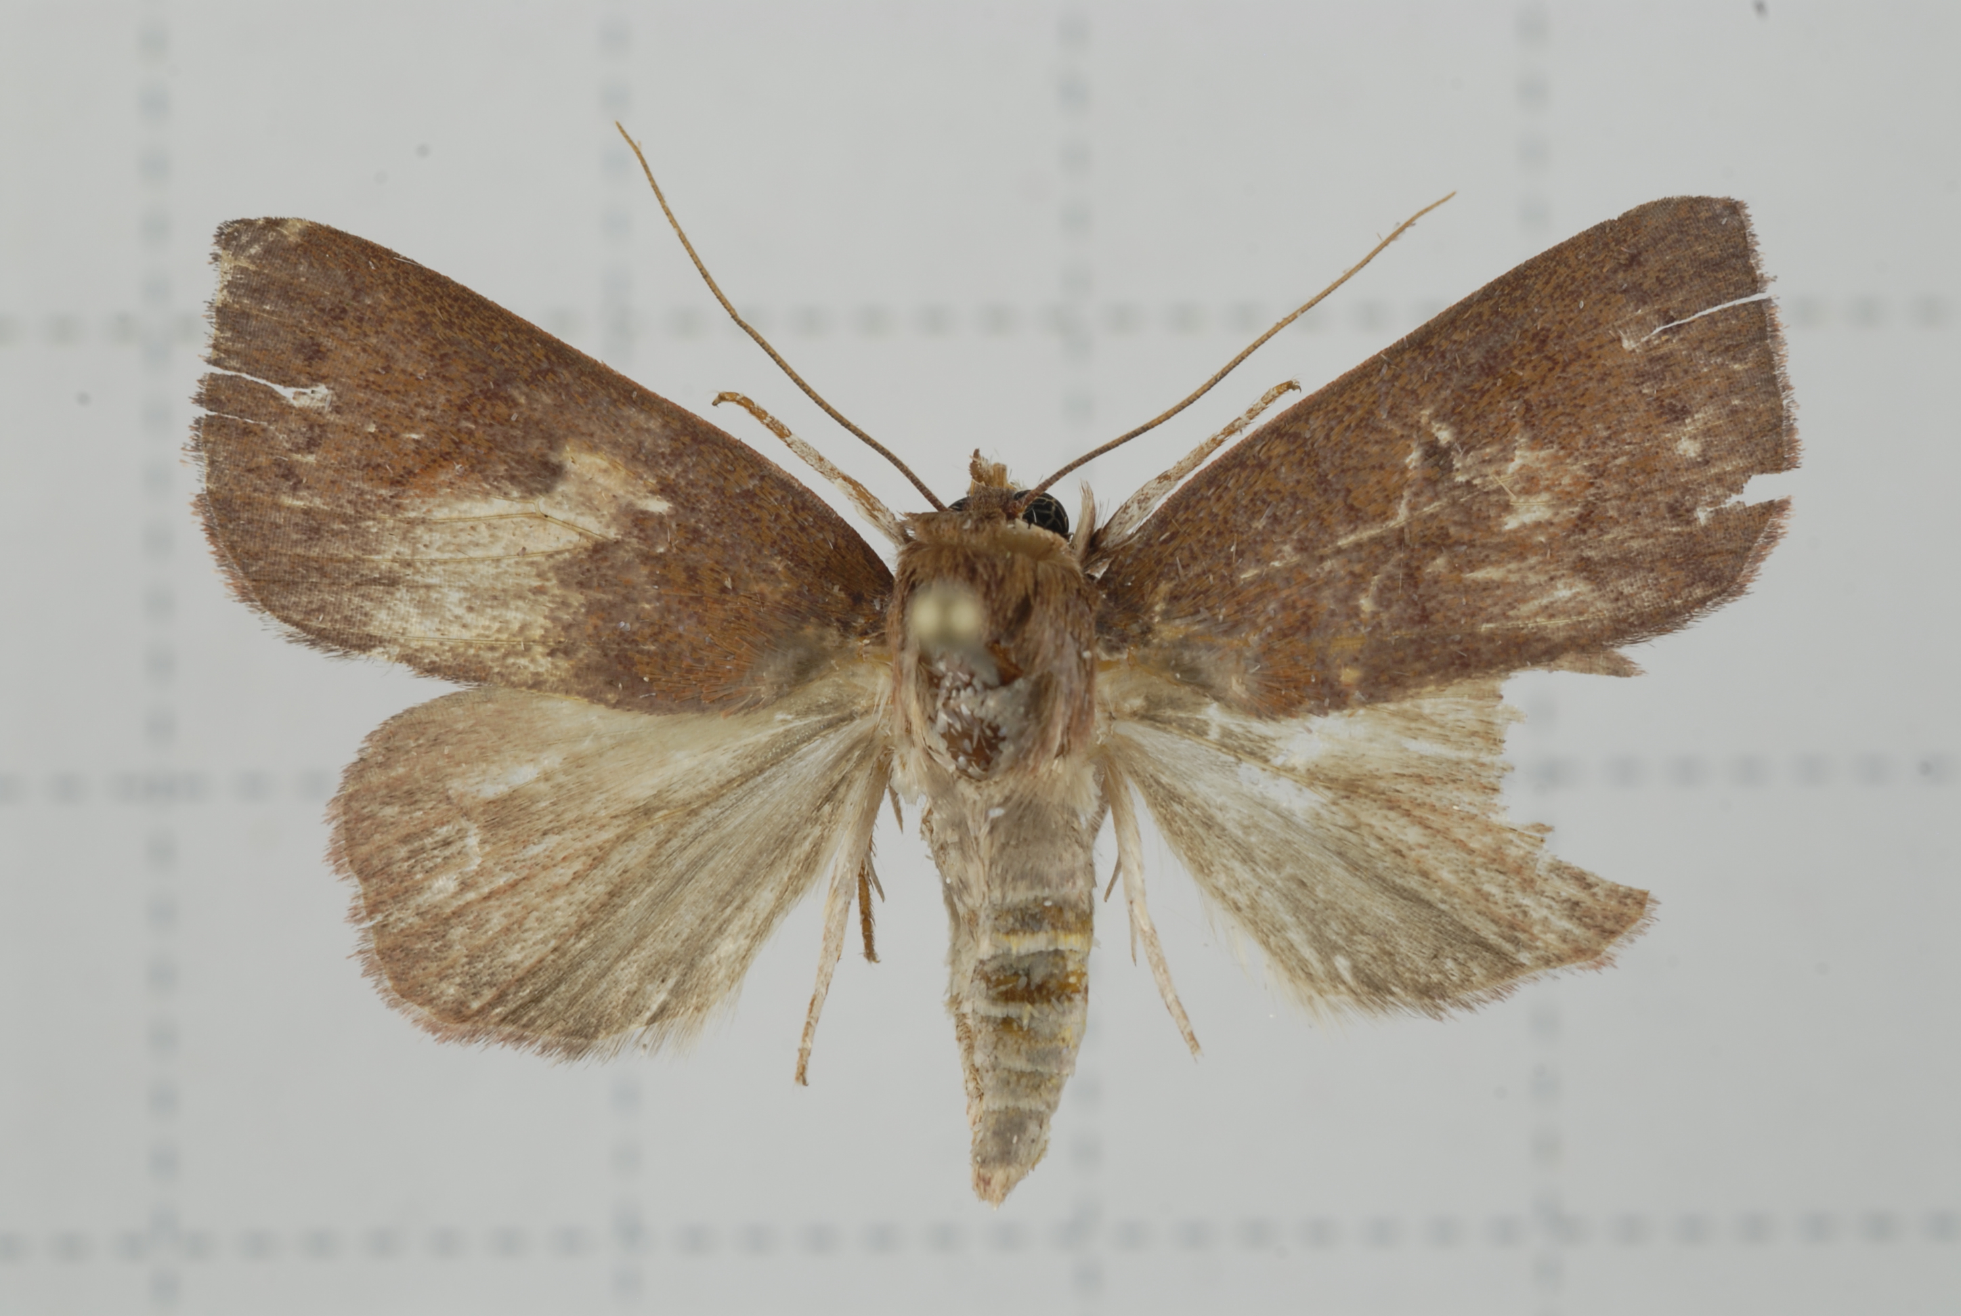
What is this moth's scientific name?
Maurilia iconica
